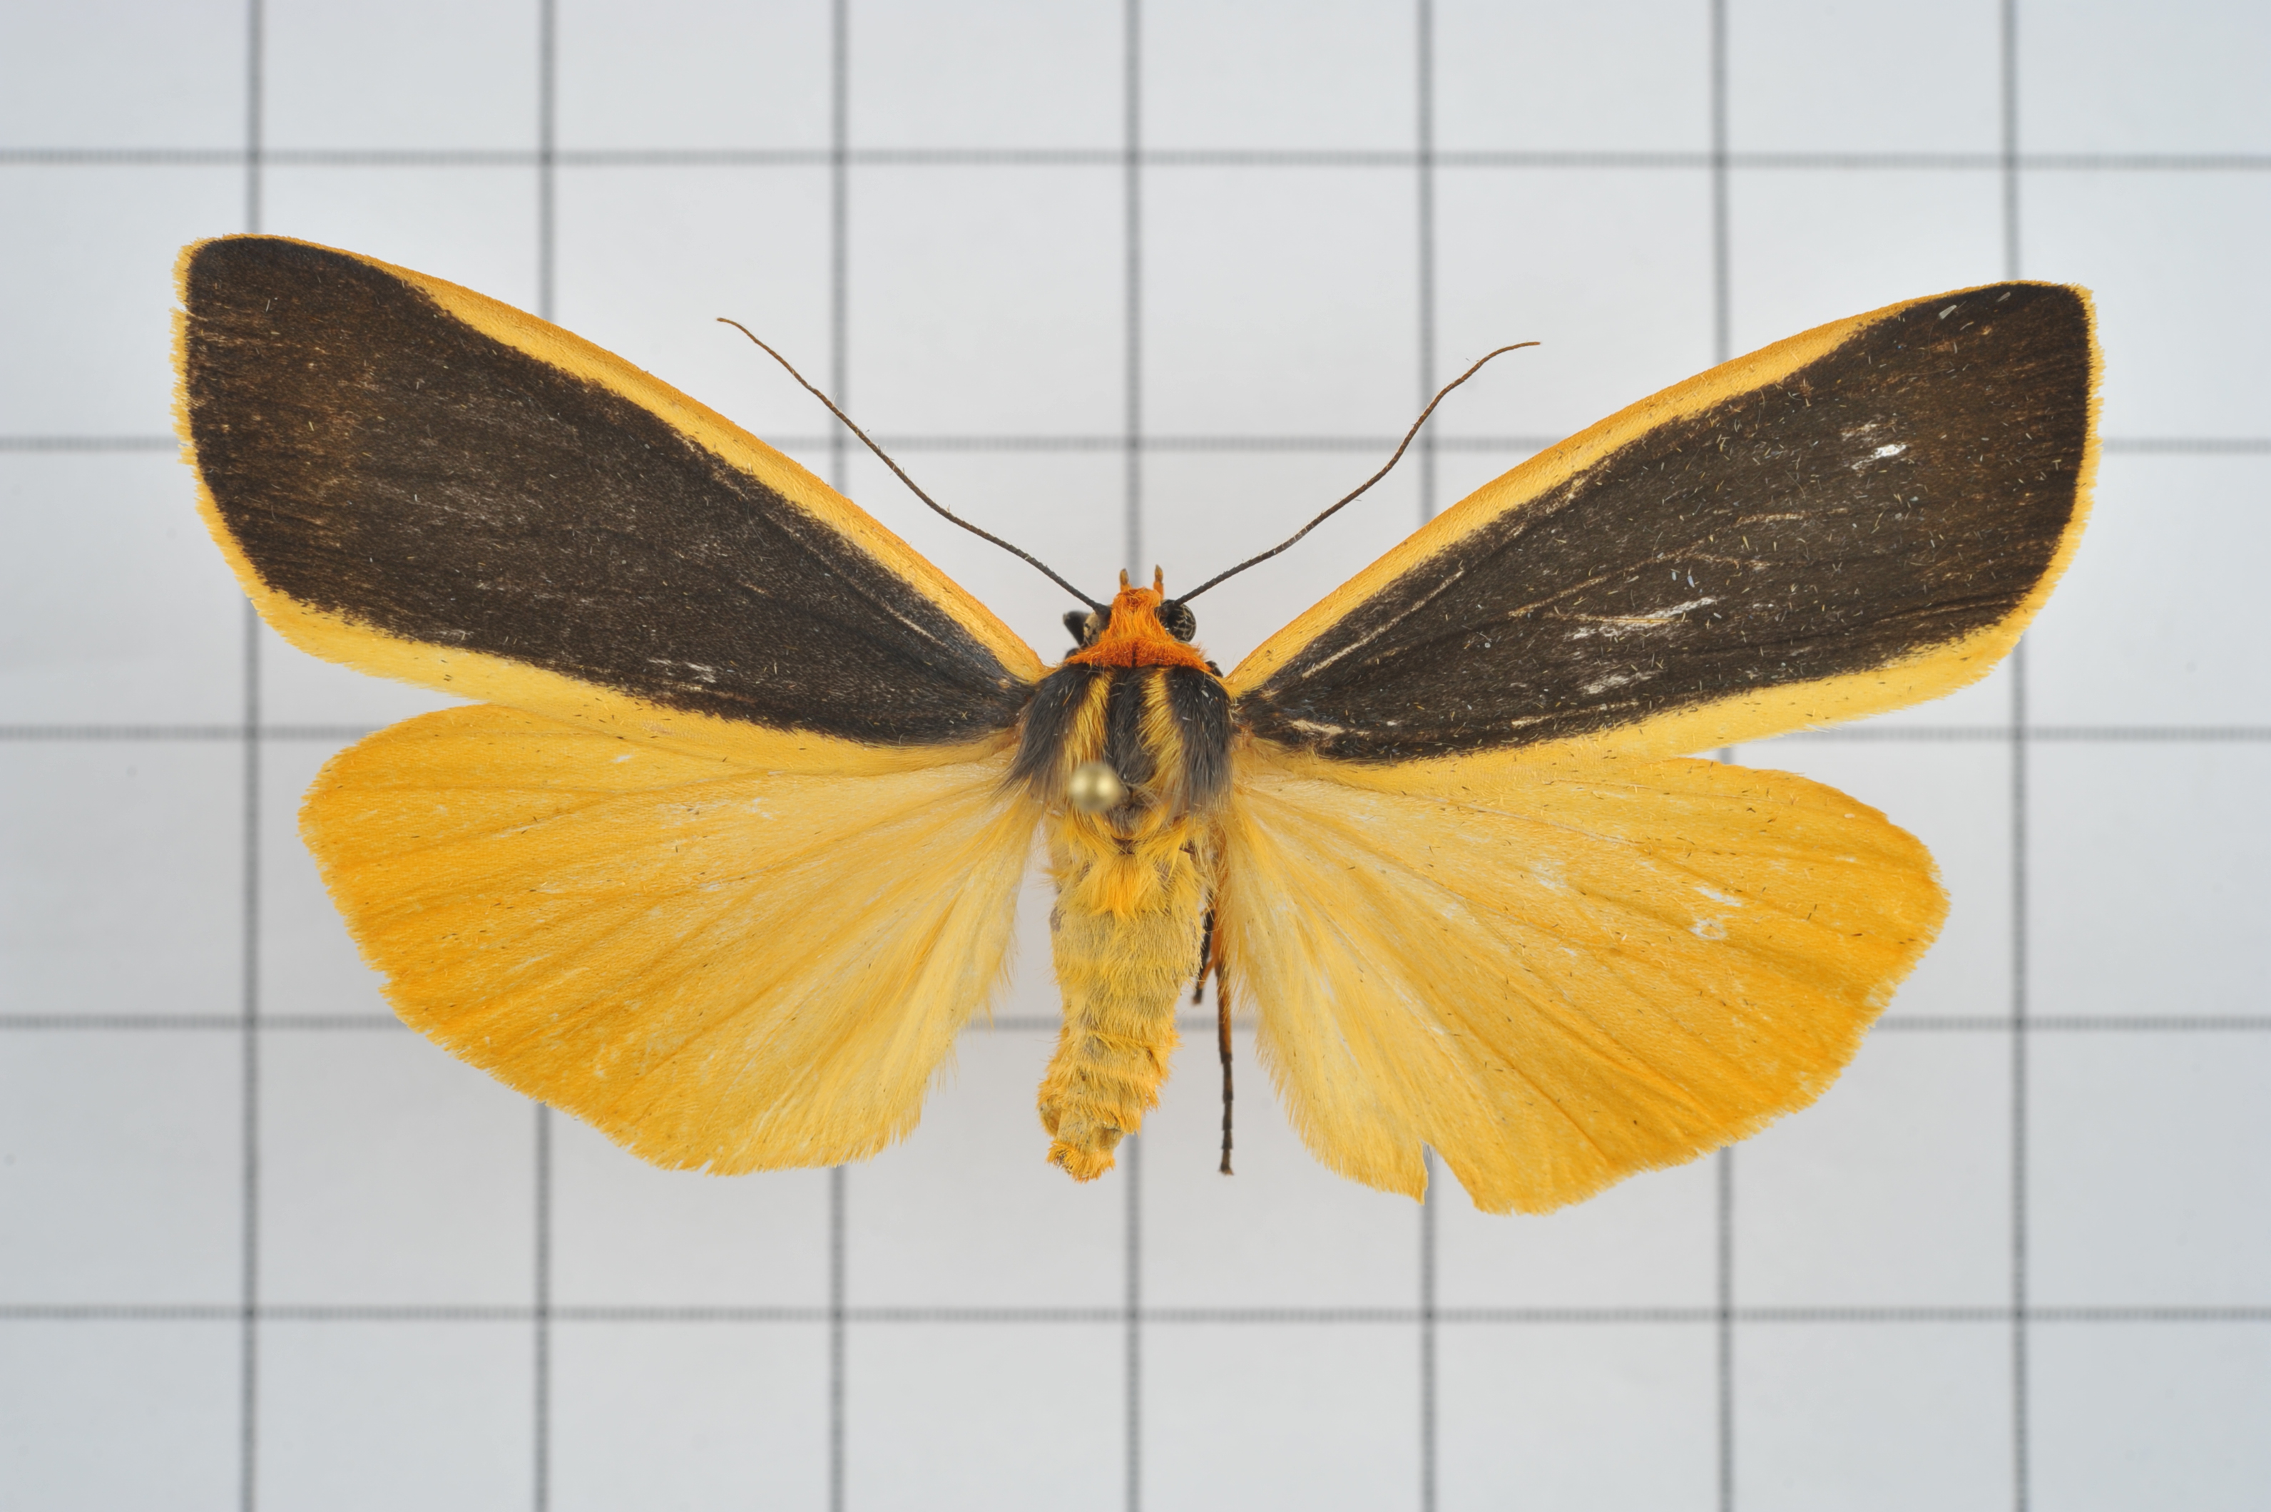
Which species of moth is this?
Churinga virago
